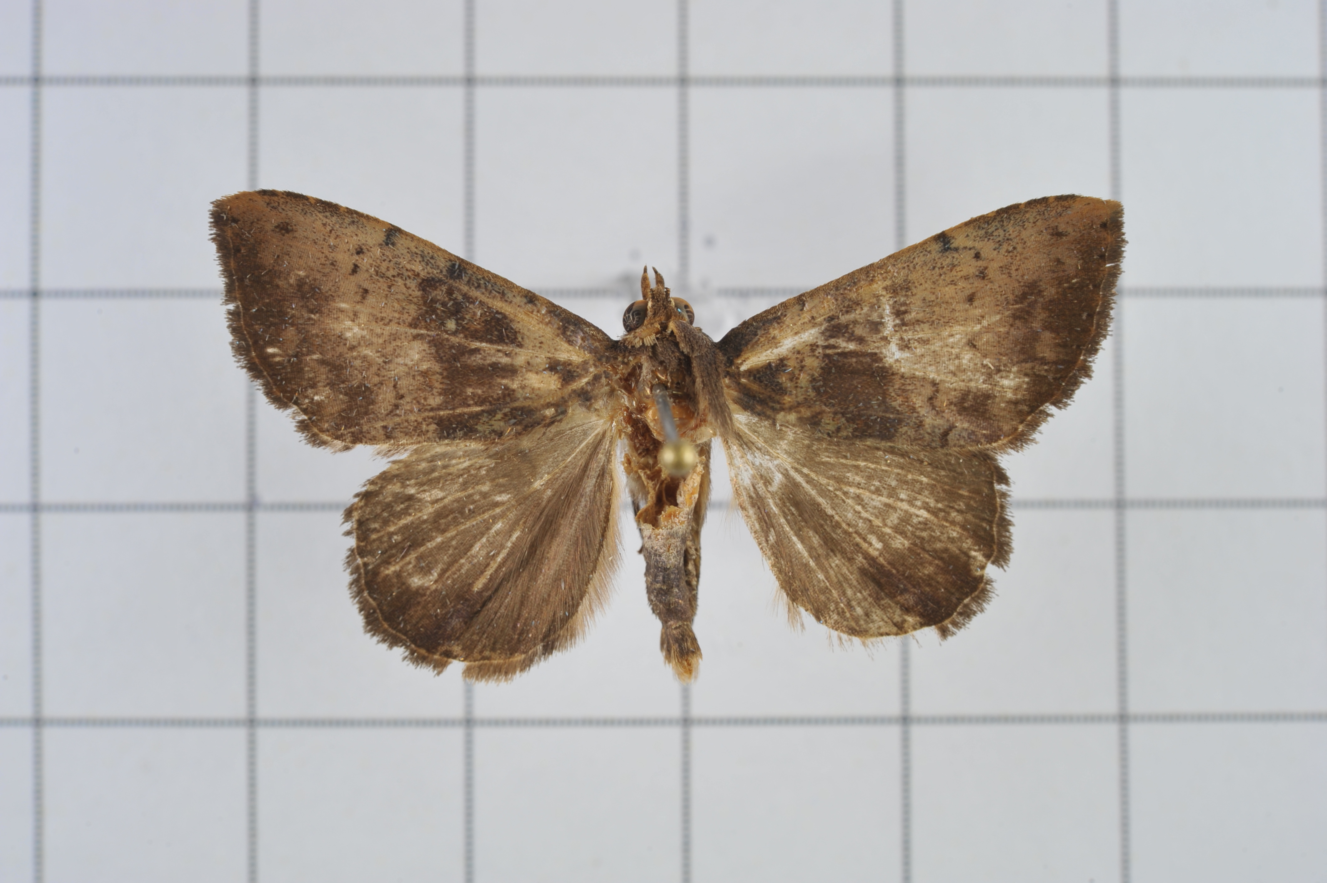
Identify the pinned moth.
Scedopla umbrosa
